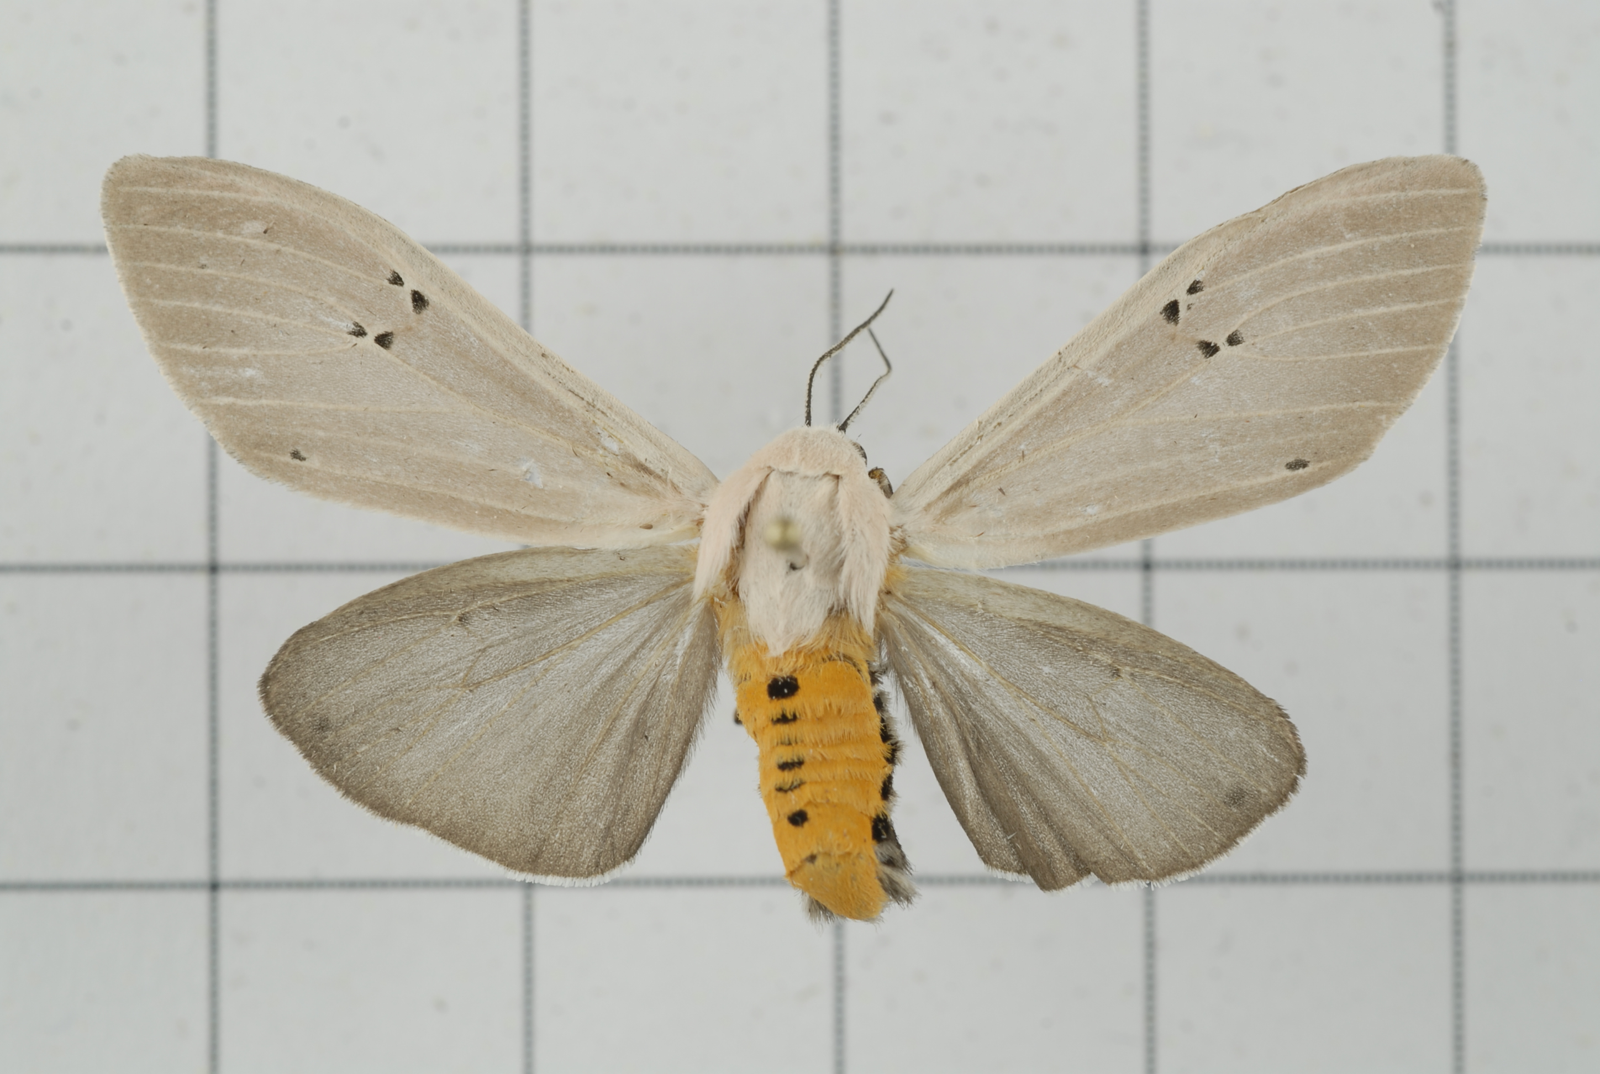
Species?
Creatonotos transiens koni
